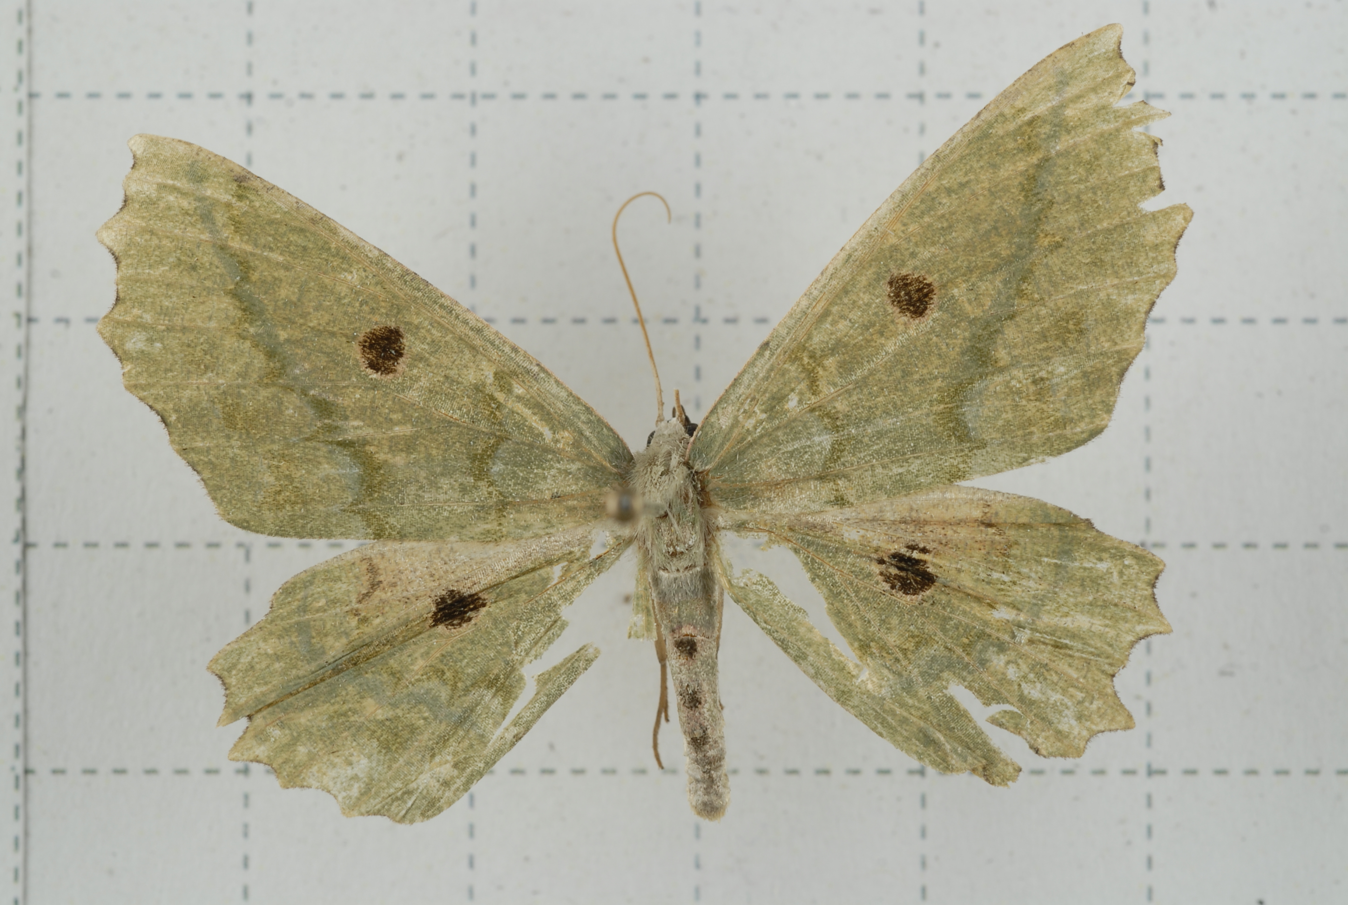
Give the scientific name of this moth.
Chlorodontopera discospilata
